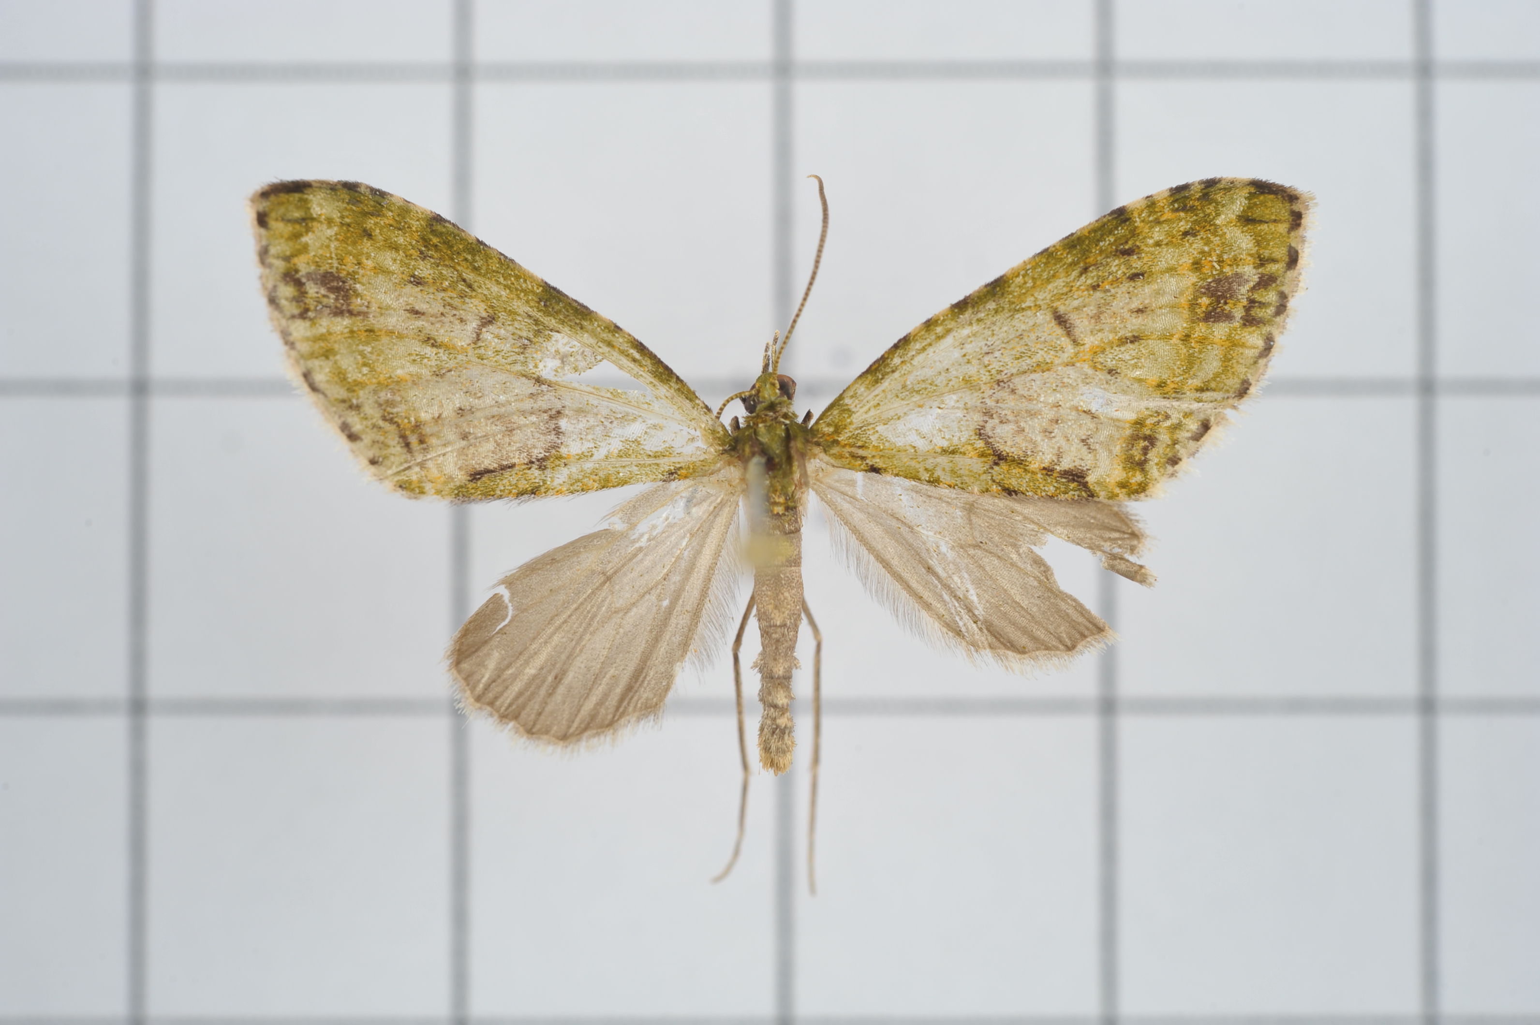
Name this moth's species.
Sauris angustifasciata
